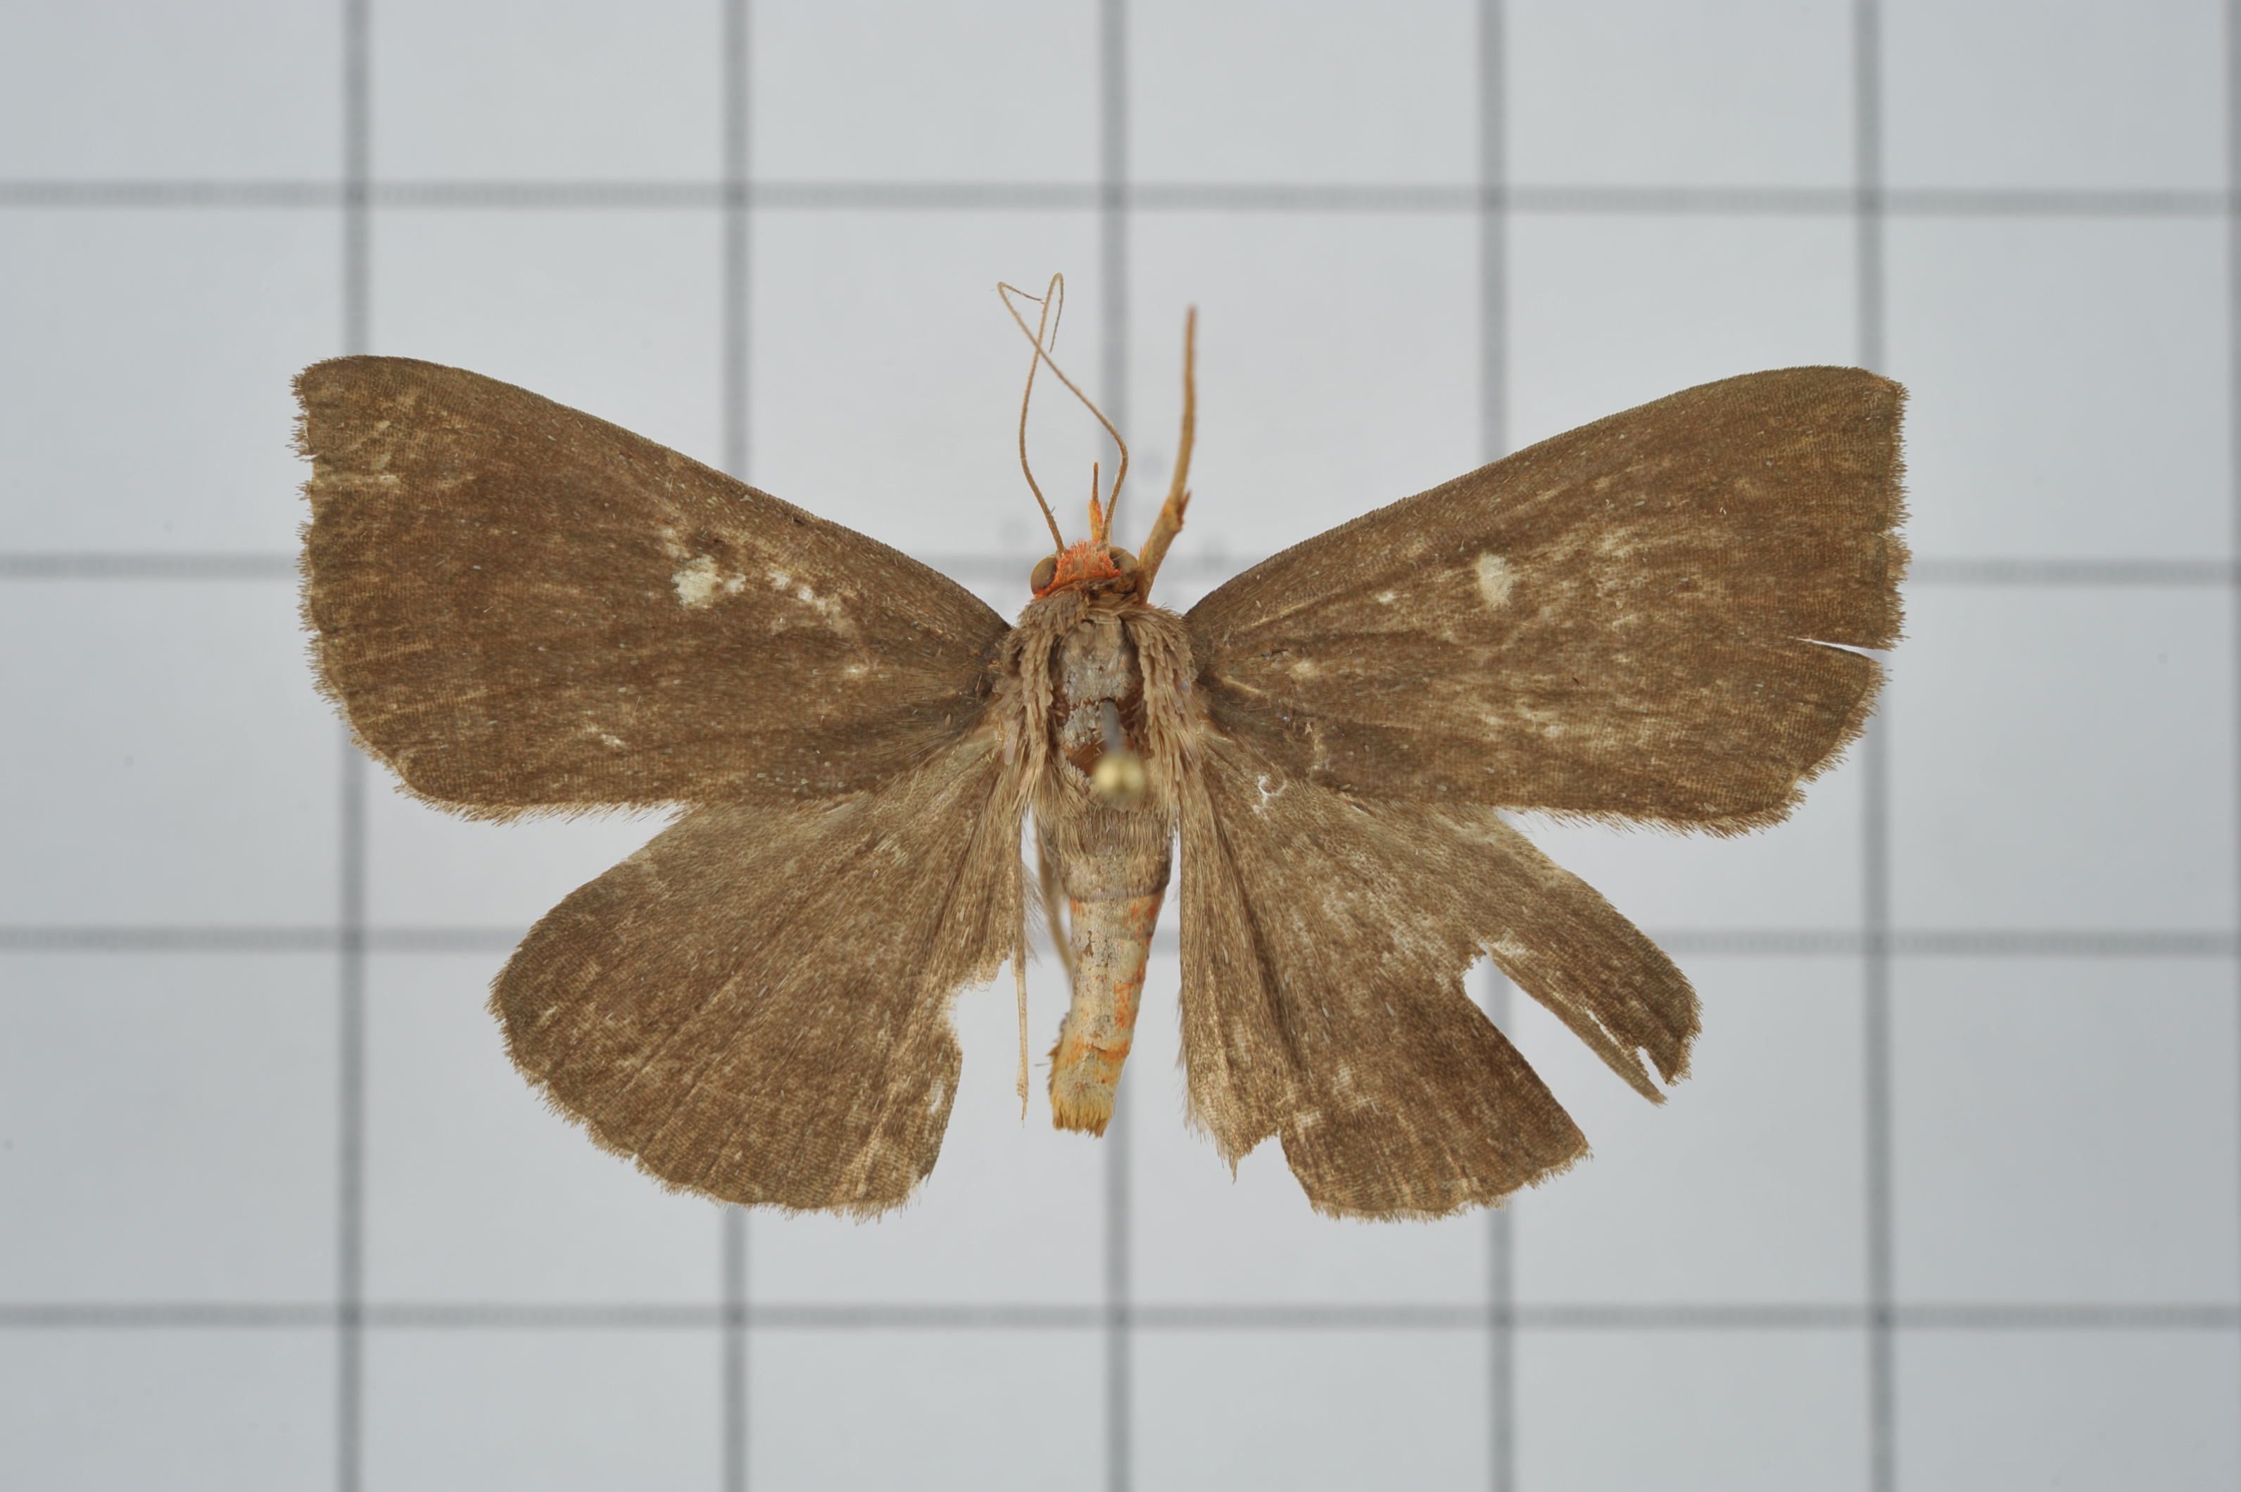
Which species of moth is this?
Calesia dasypterus
